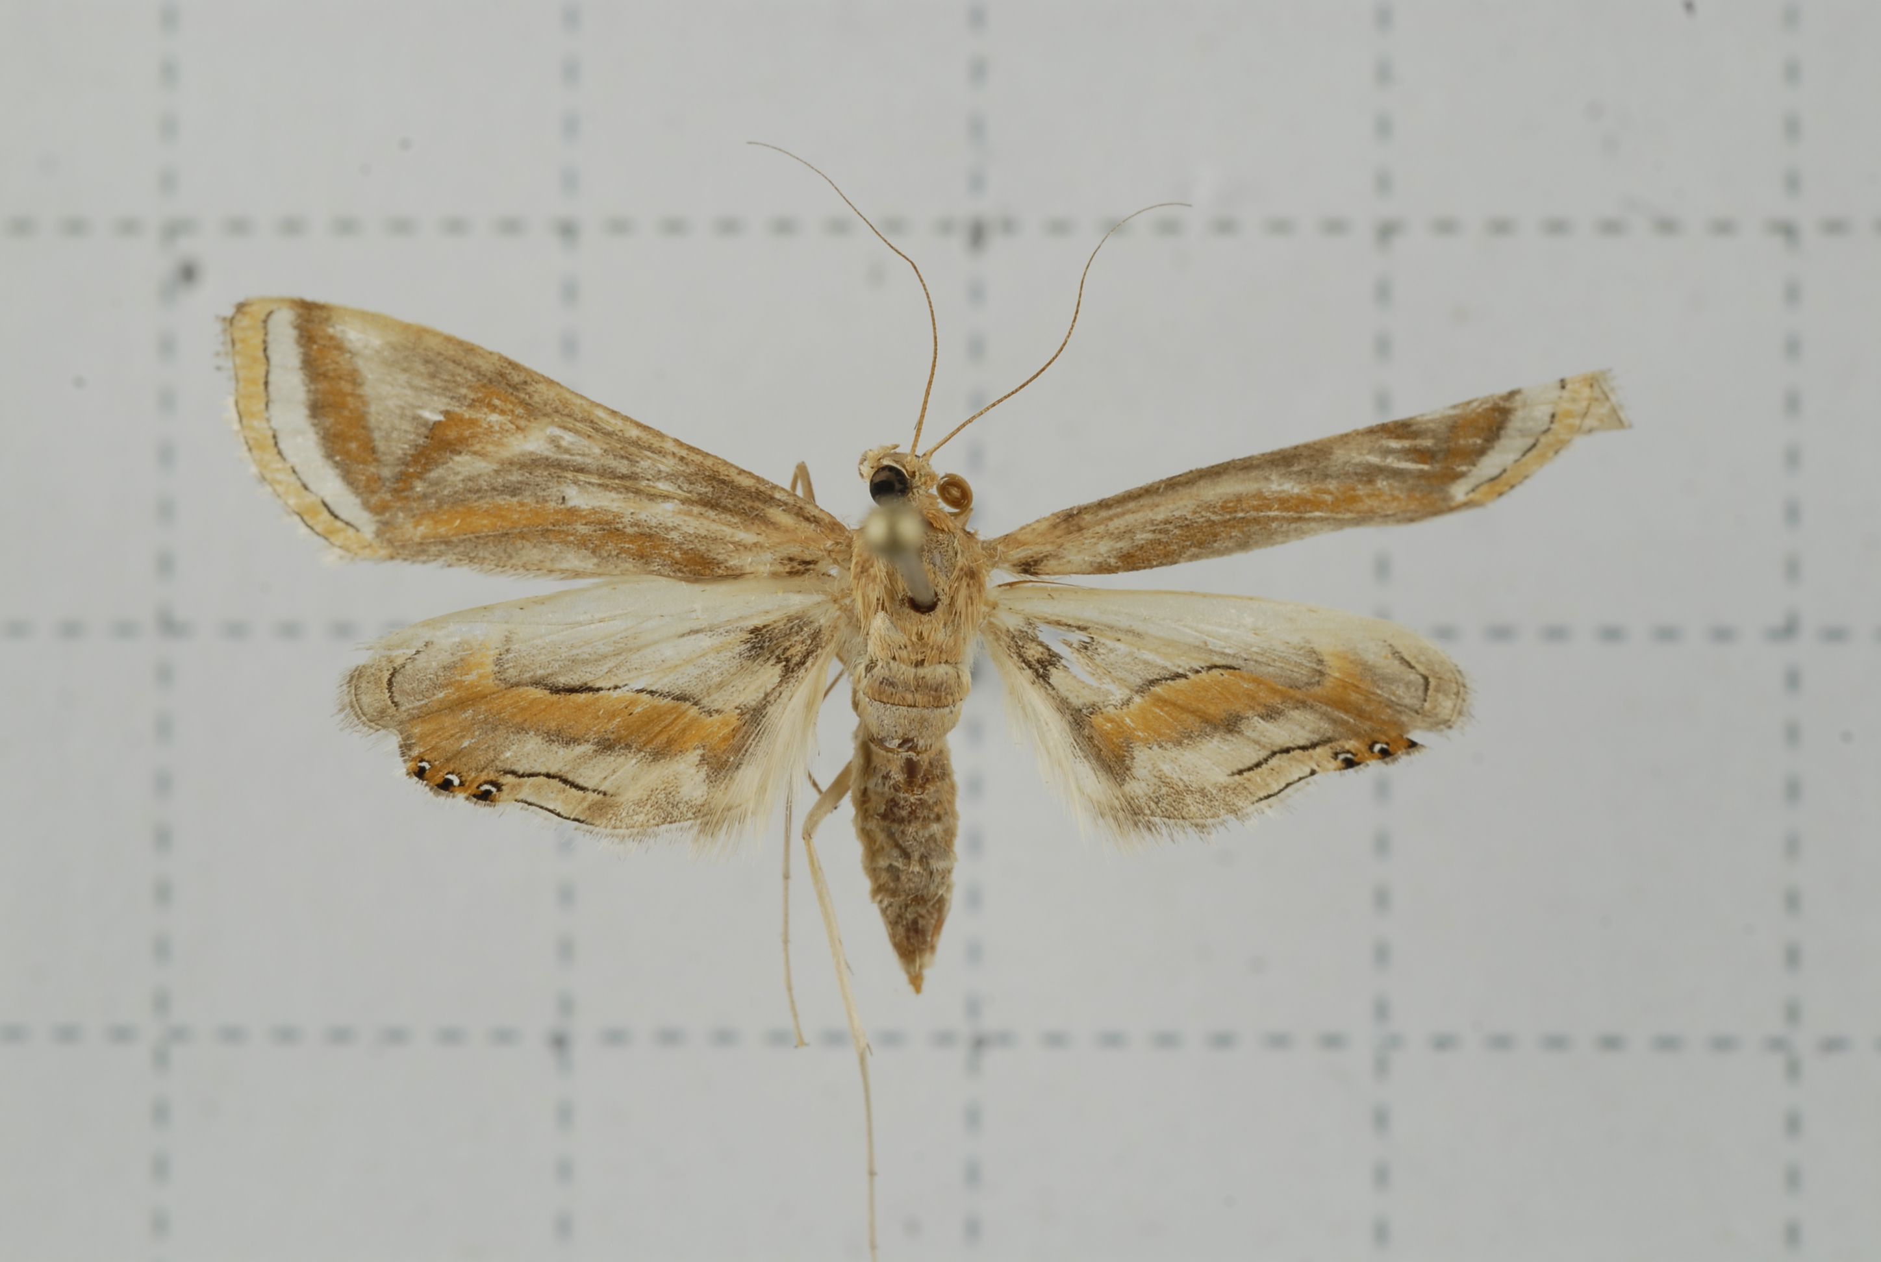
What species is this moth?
Eoophyla gibbosalis
